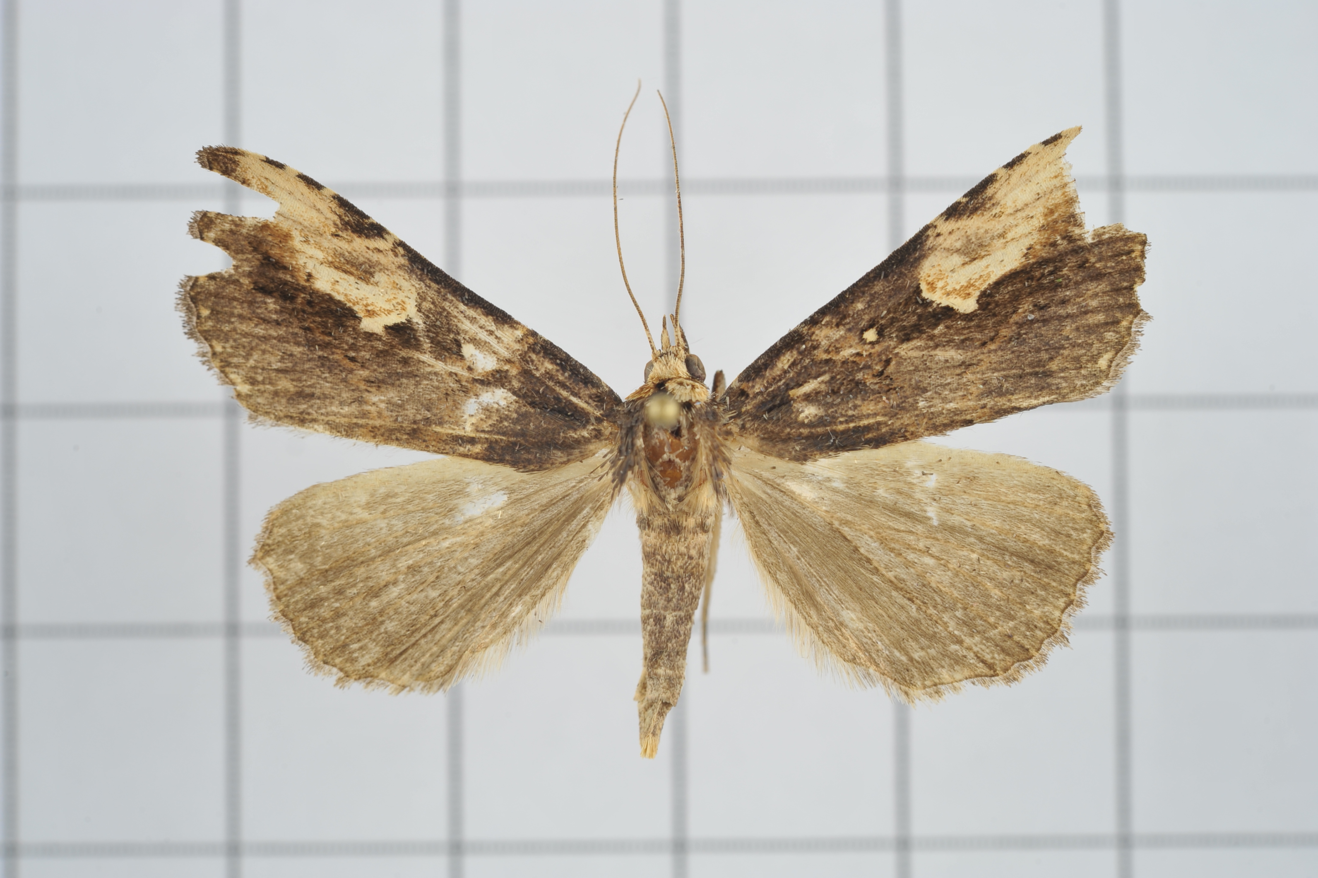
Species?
Pseudosphetta moorei
